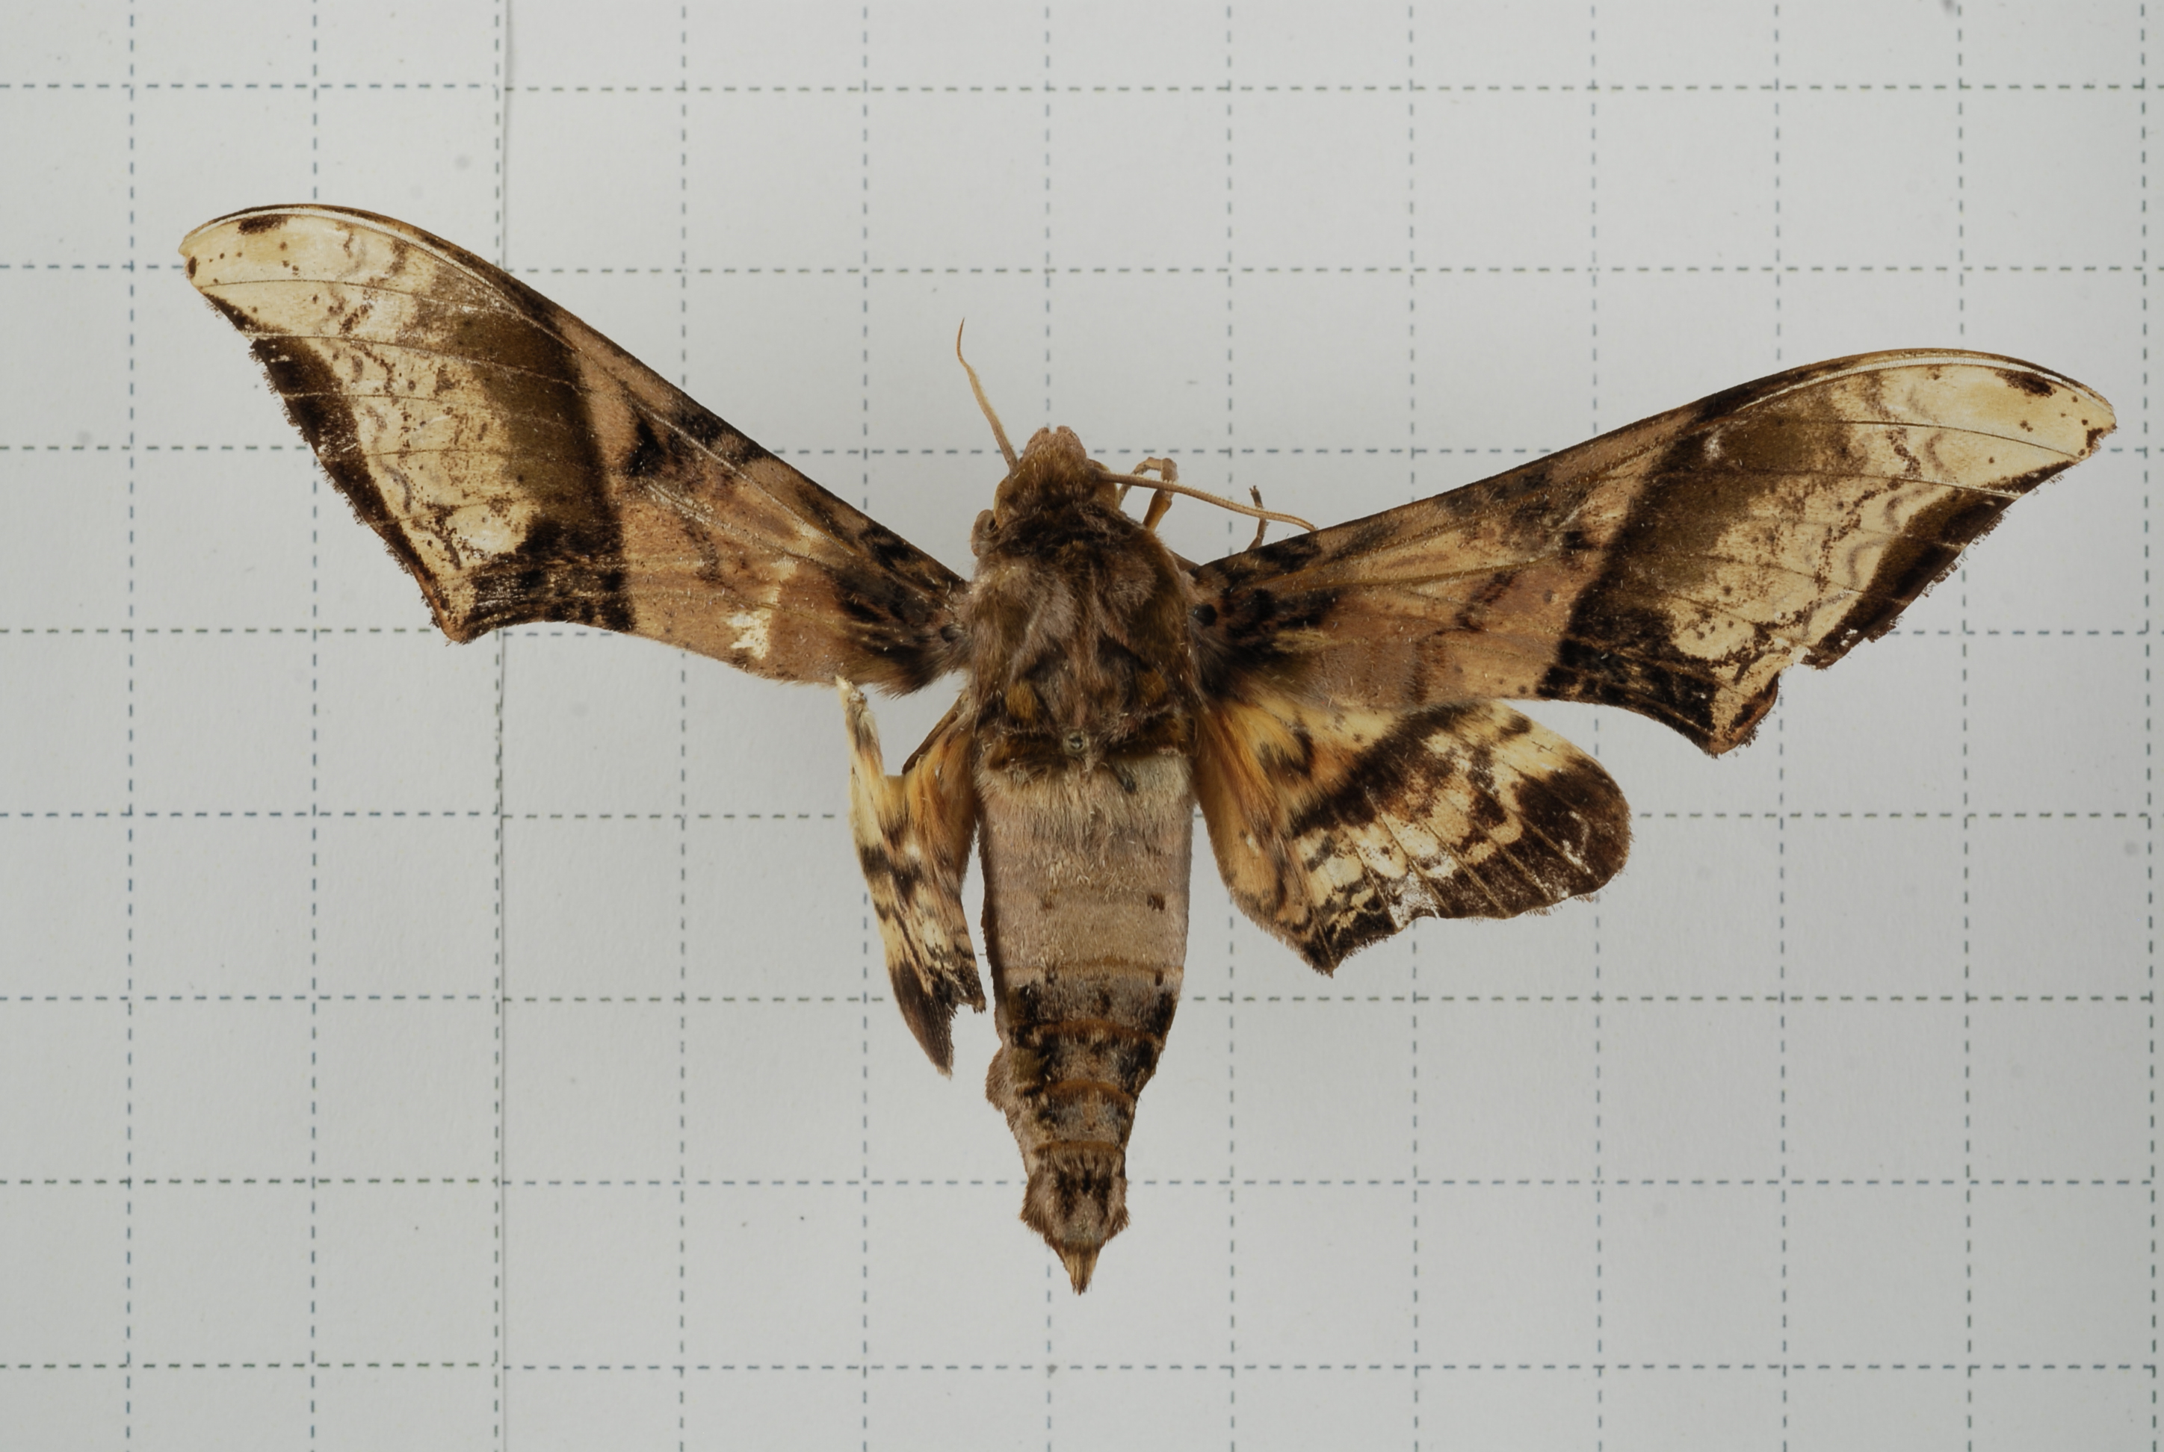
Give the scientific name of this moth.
Amplypterus mansoni takamukui
